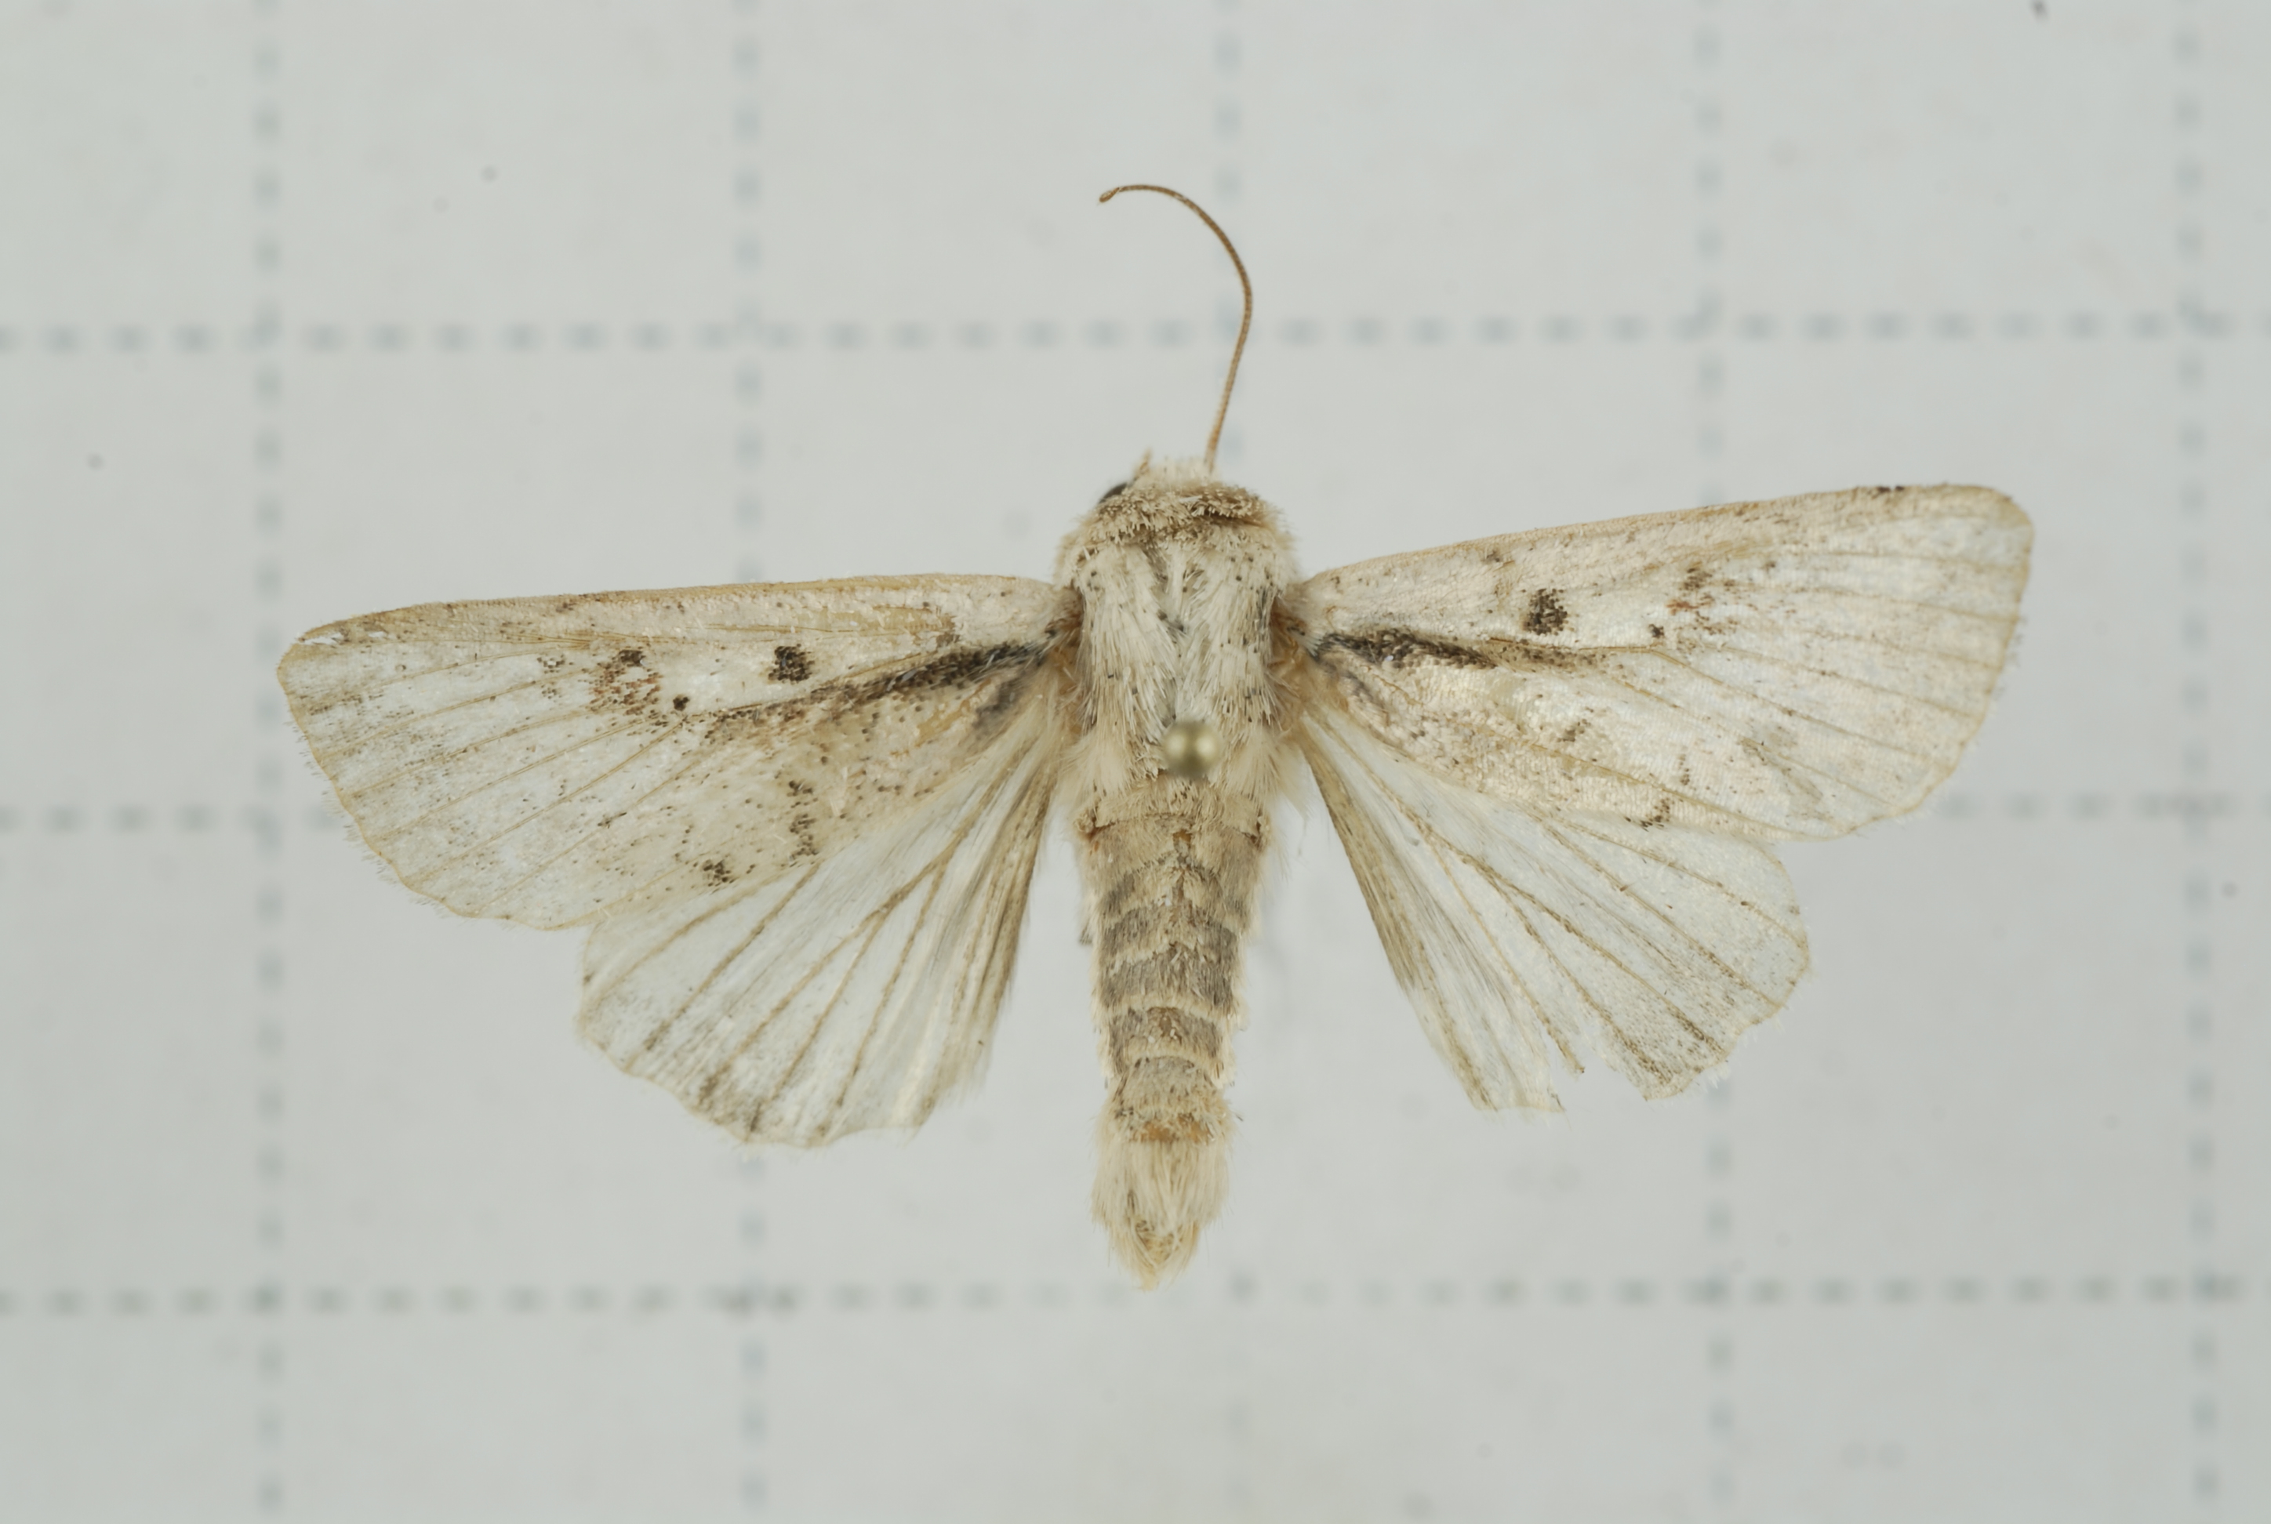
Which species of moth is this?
Leucania yu
